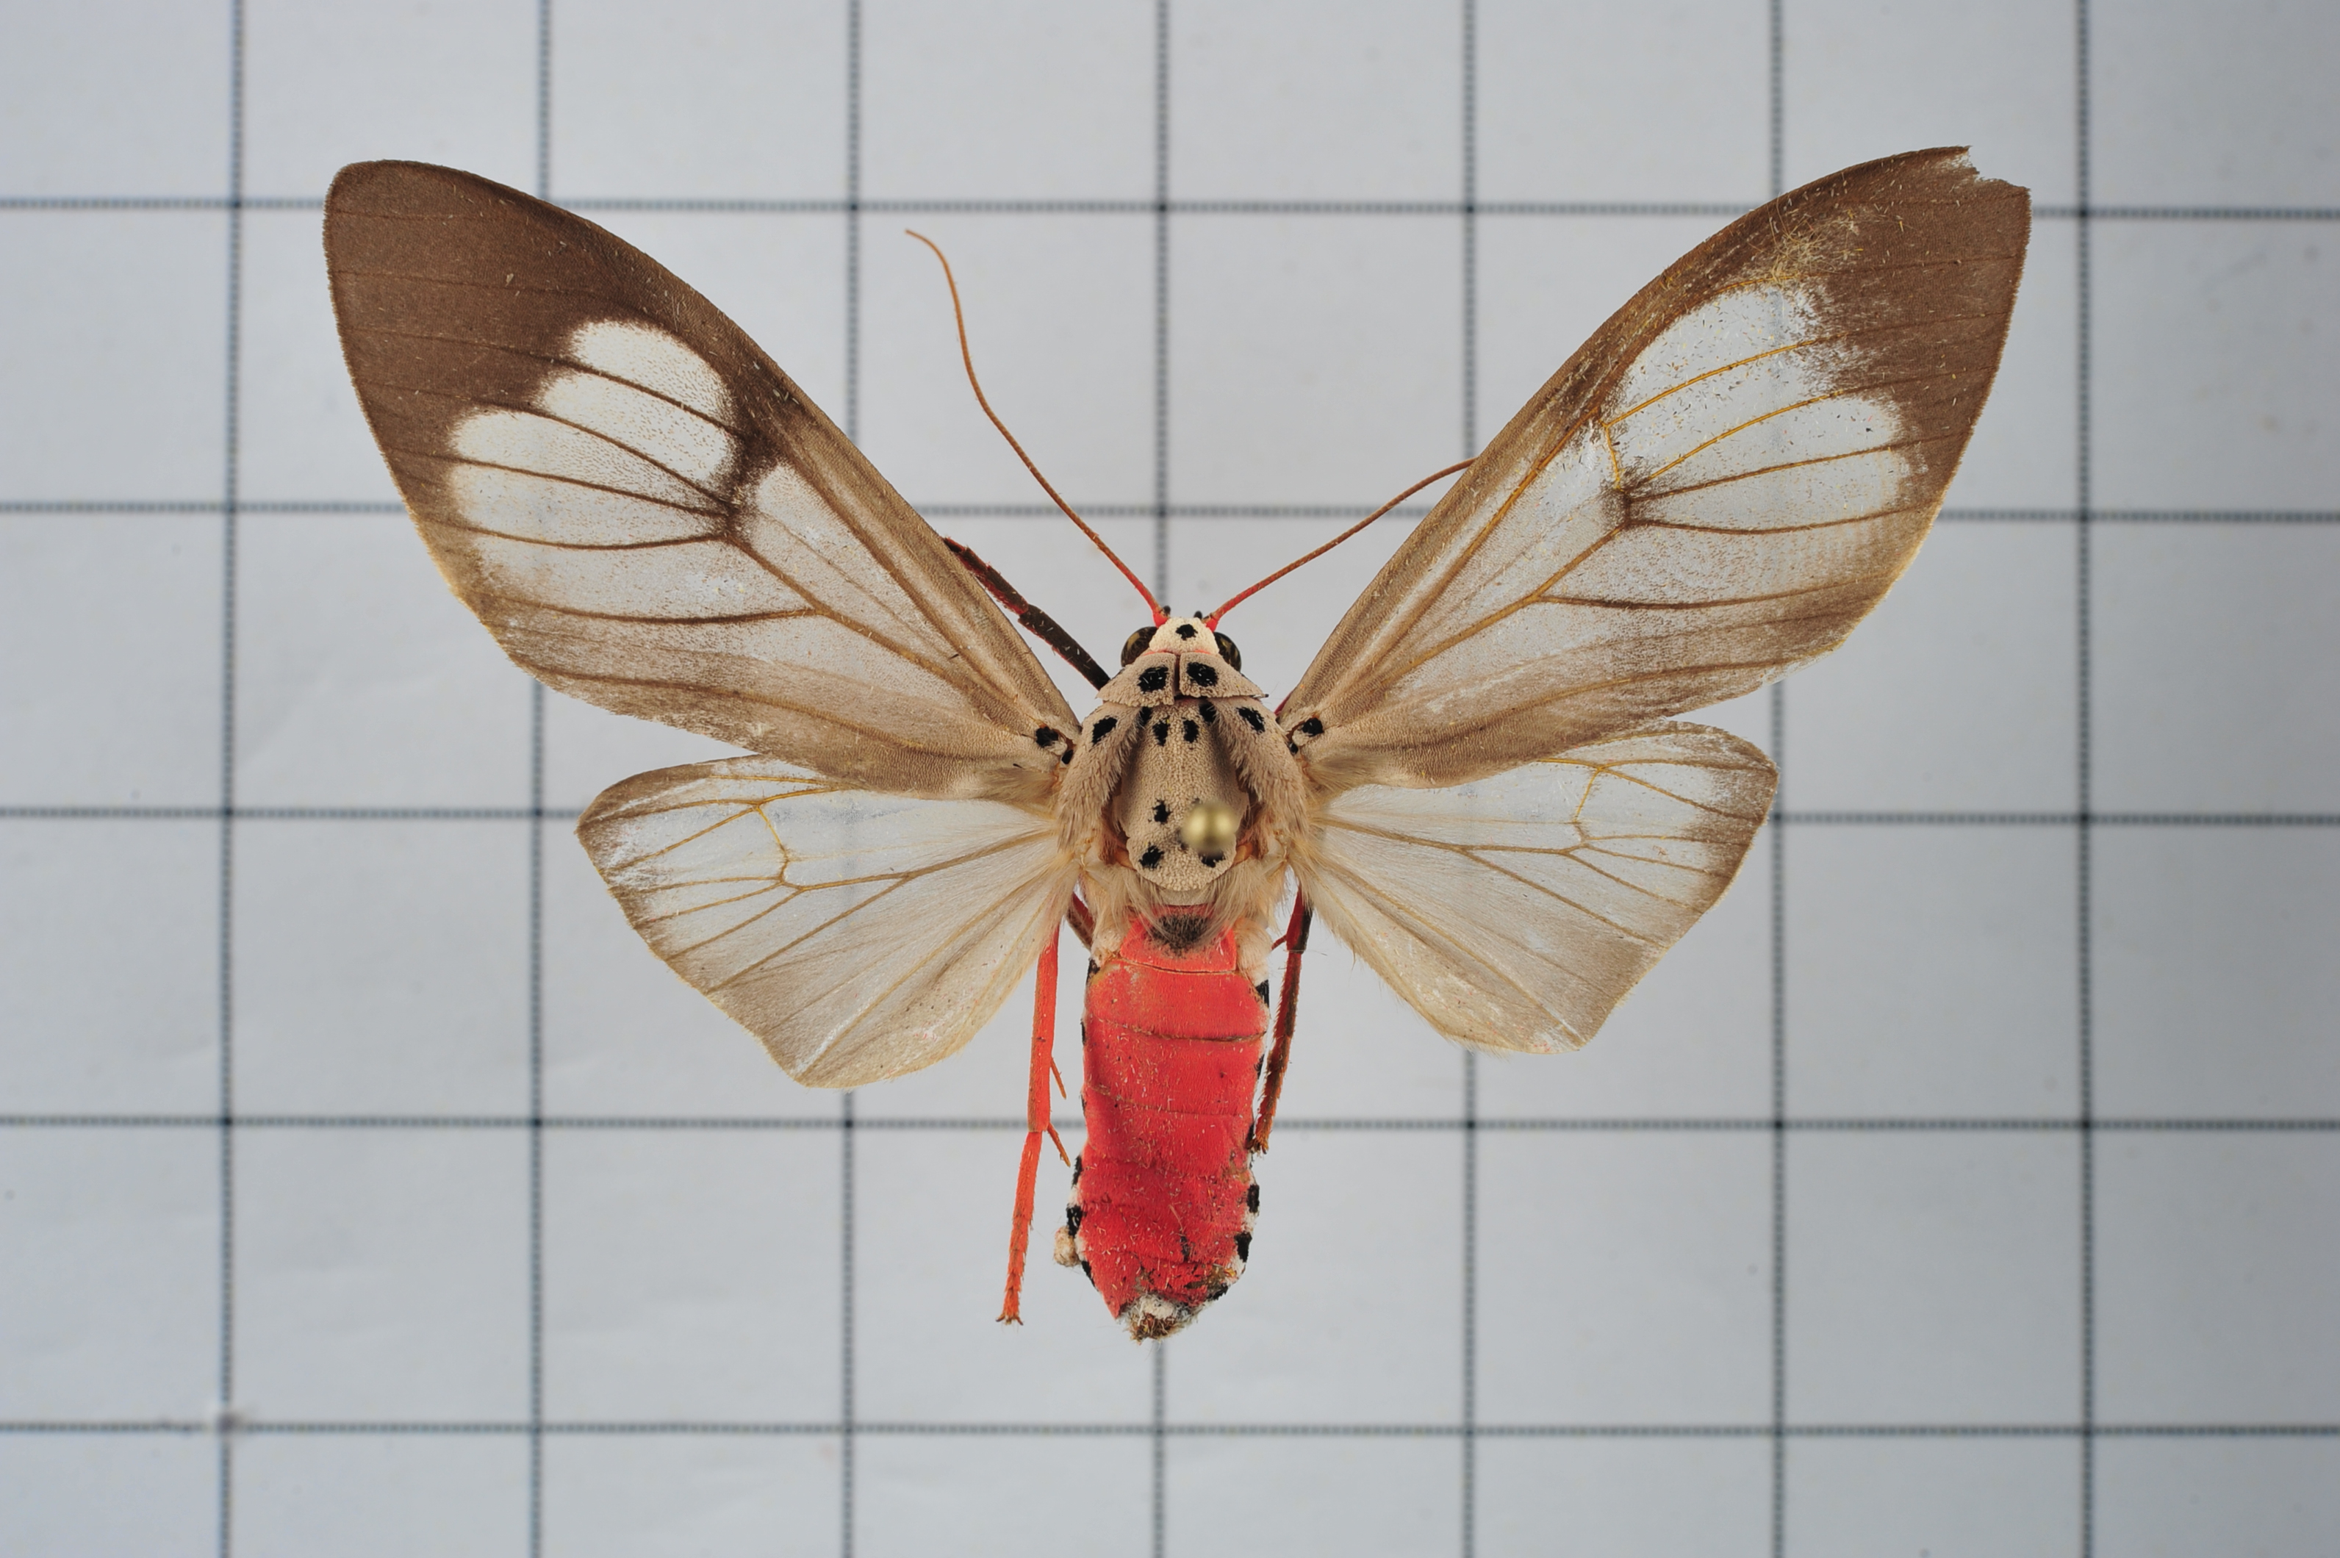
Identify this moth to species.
Amerila astreus
